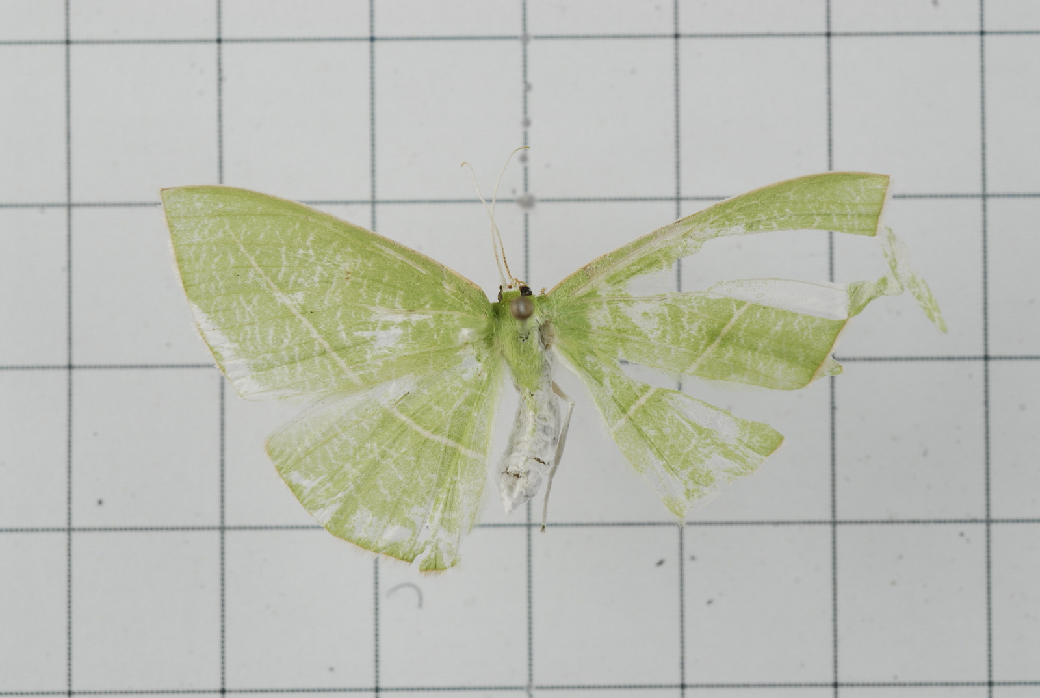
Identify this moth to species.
Tanaoctenia haliaria
